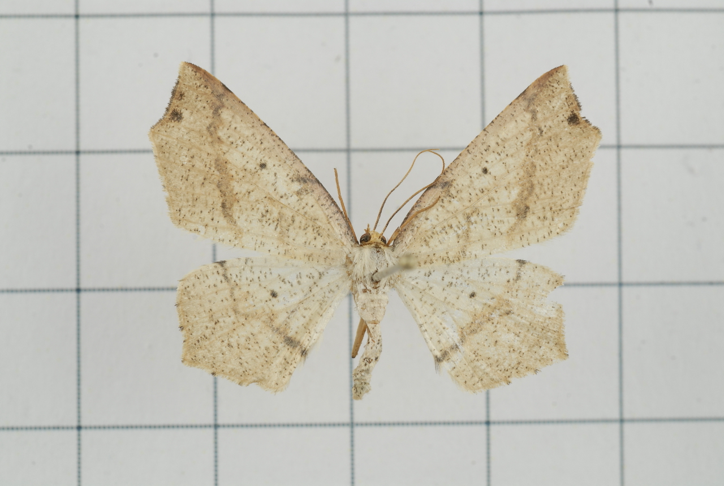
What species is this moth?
Pareclipsis serrulata
